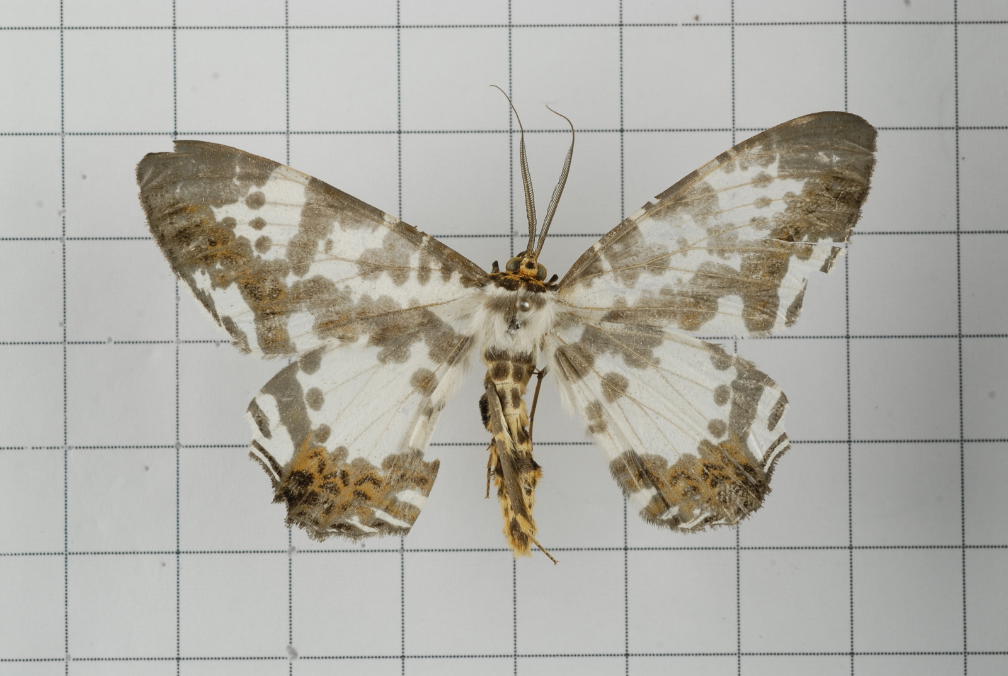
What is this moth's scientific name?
Chorodna moorei
